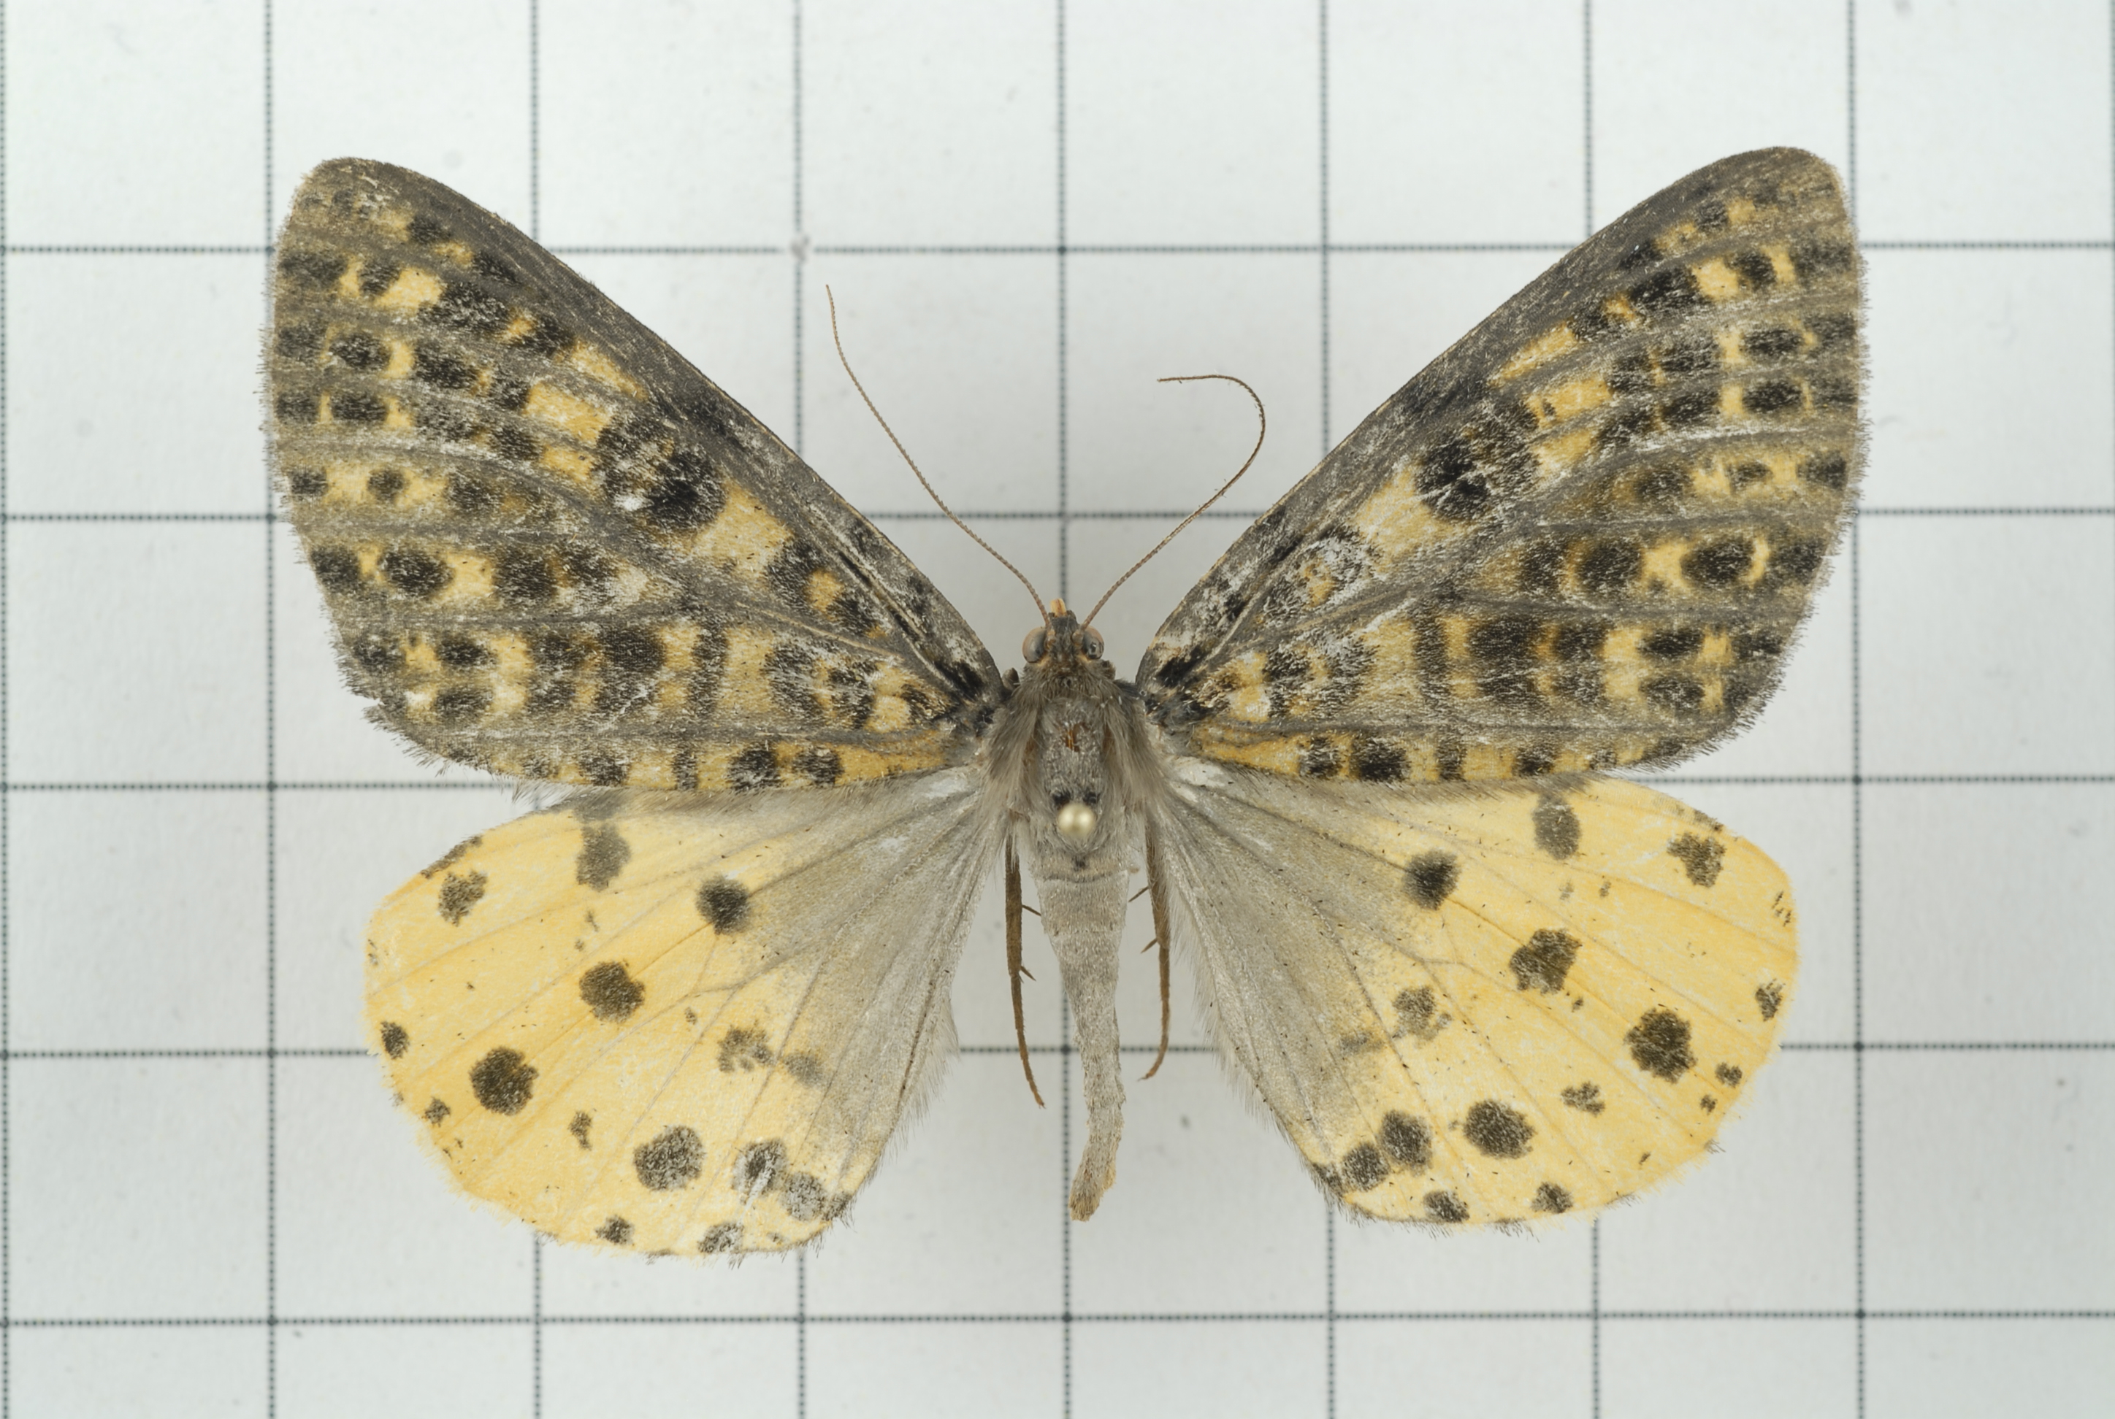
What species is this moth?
Arichanna refracta
